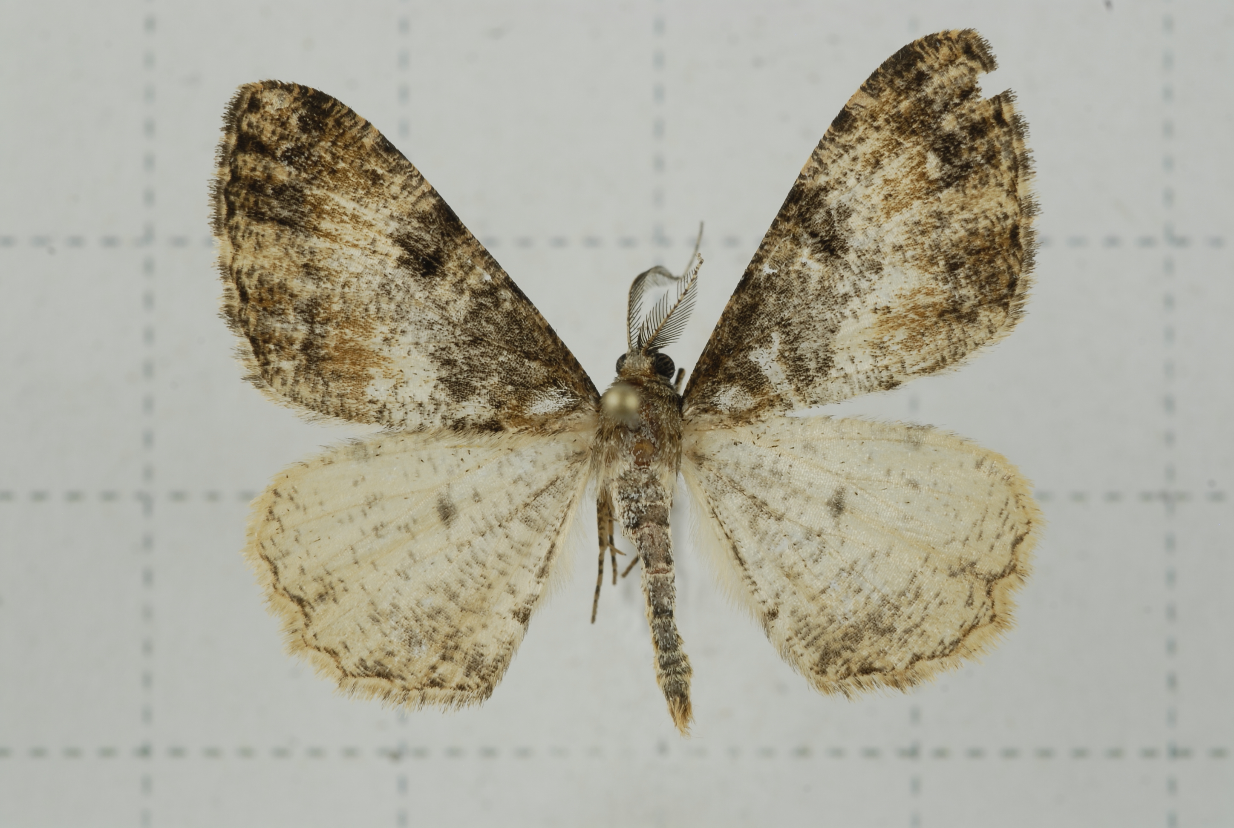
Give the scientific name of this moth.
Alcis scortea
